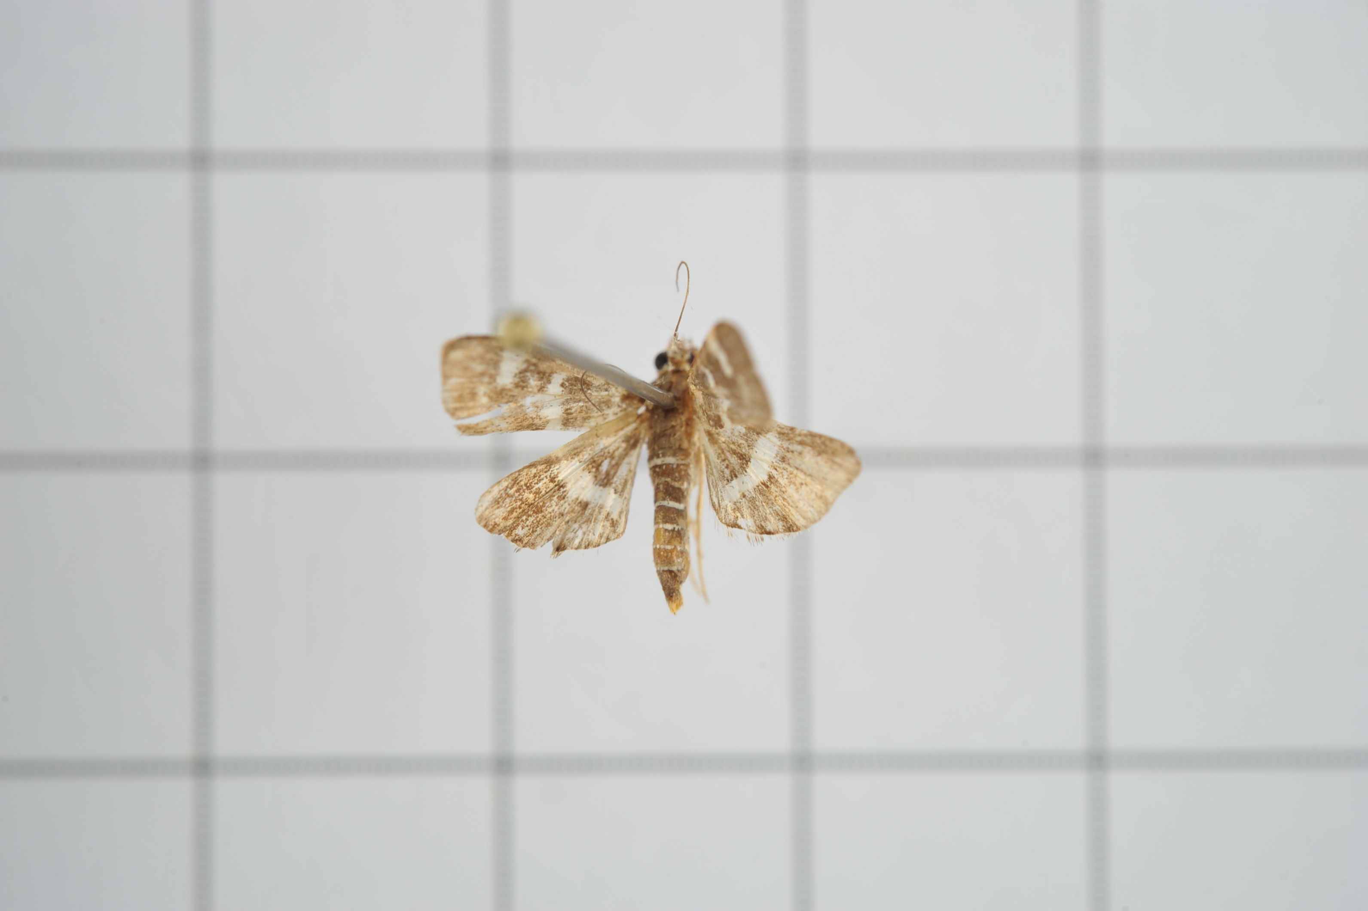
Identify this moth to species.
Spoladea recurvalis
